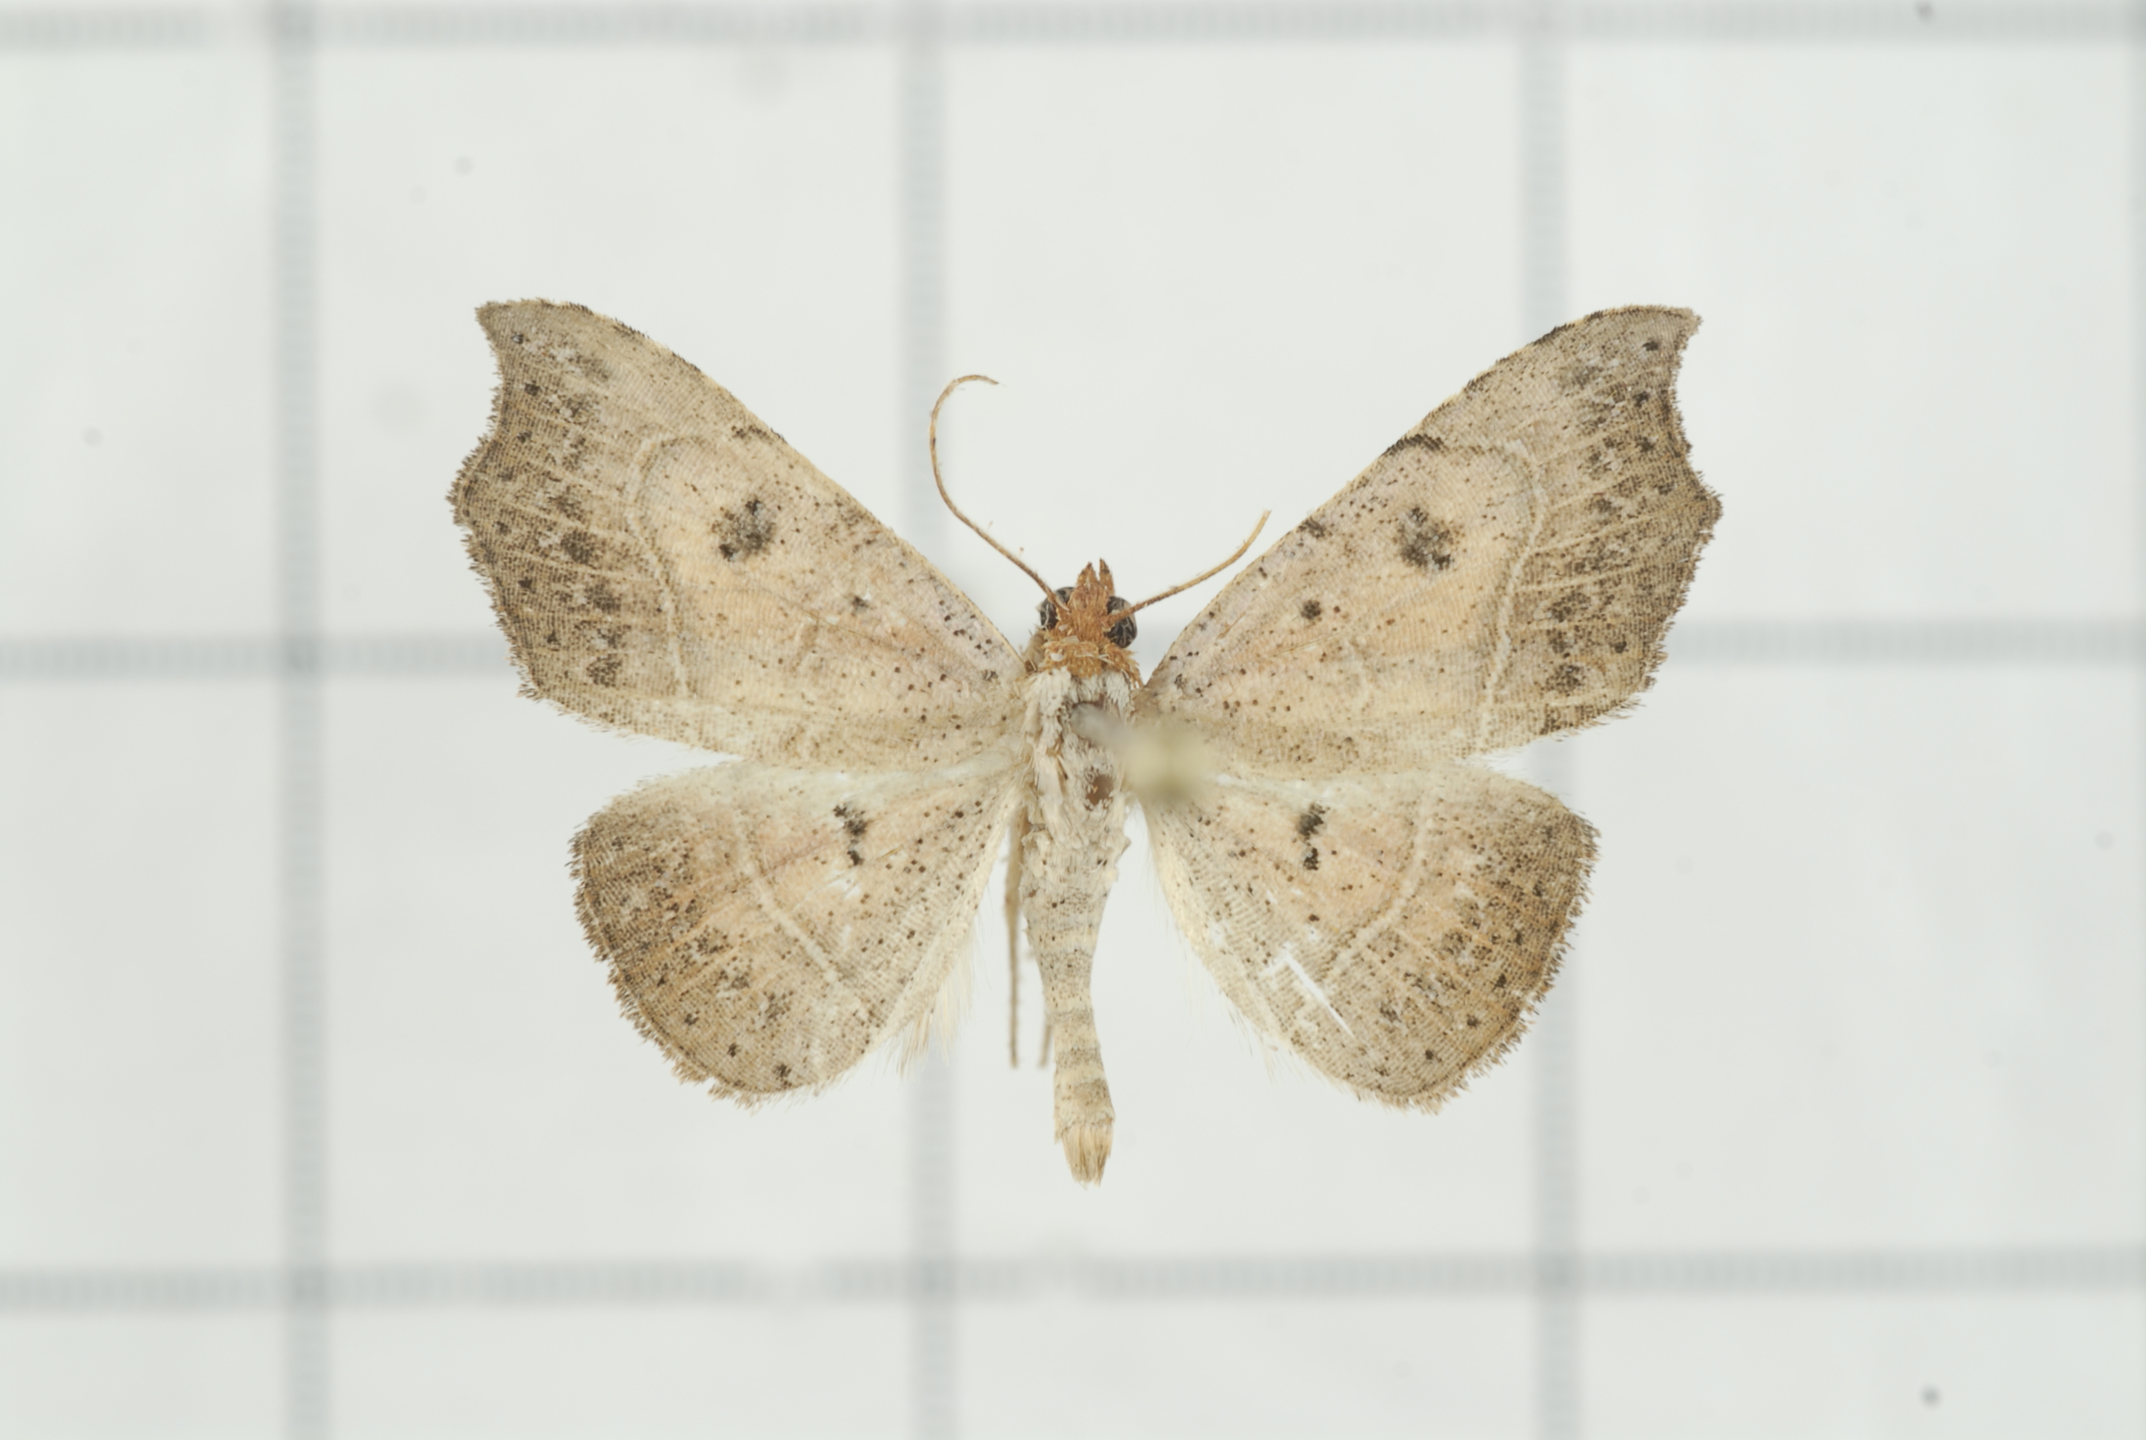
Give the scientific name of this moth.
Laspeyria ruficeps
